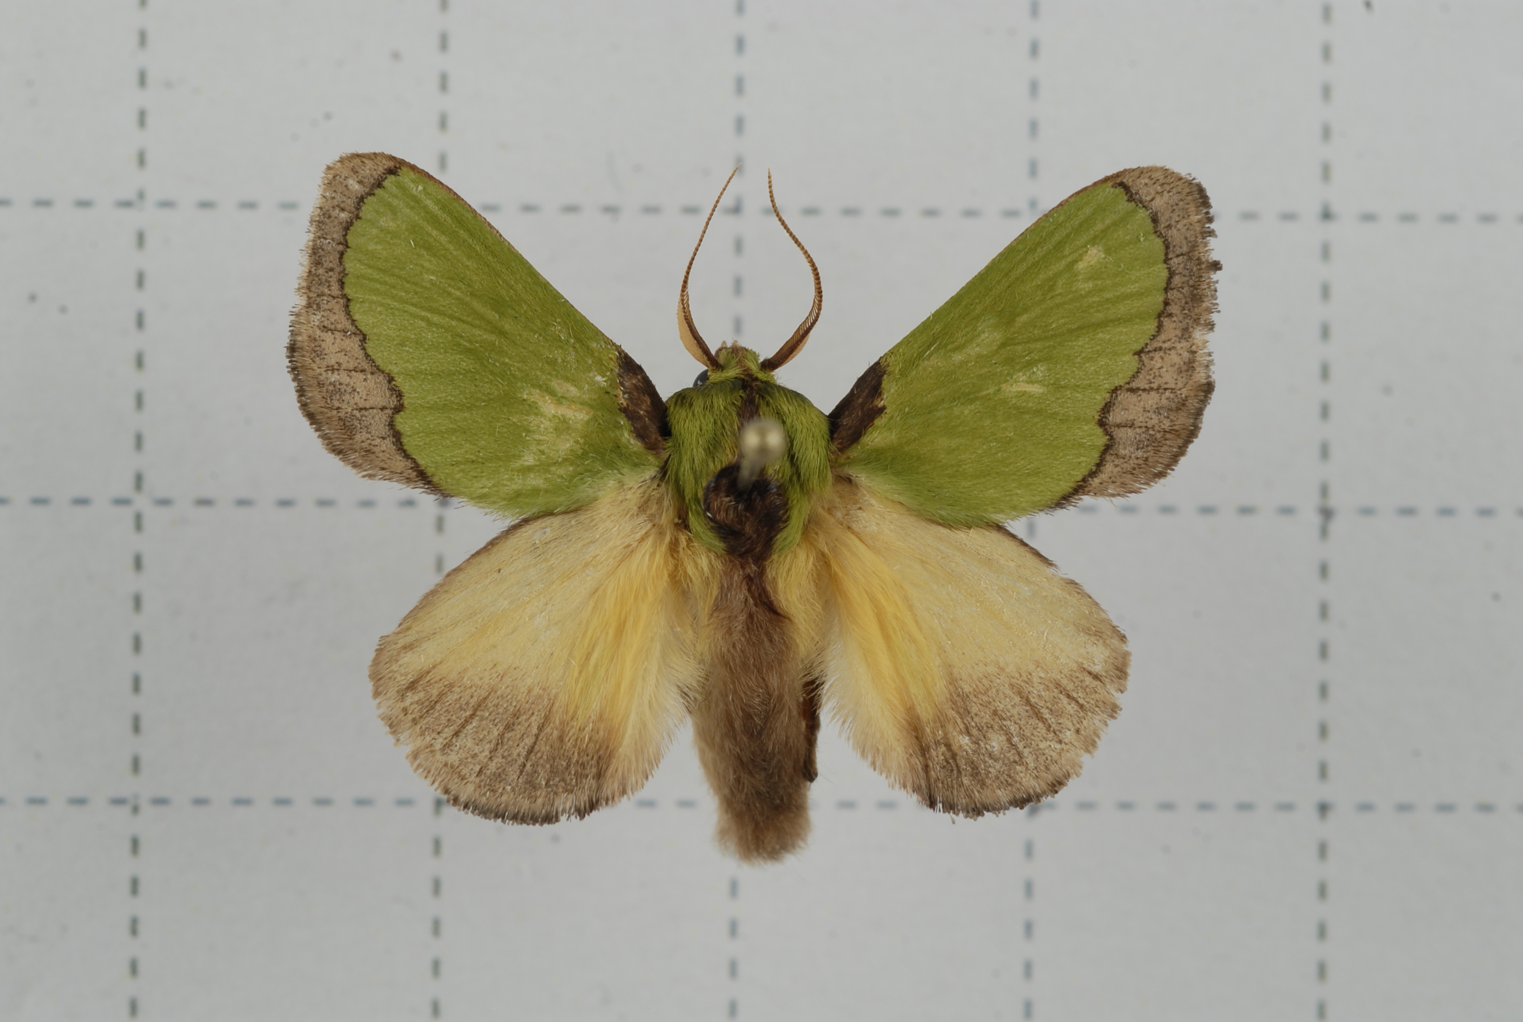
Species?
Parasa shirakii
